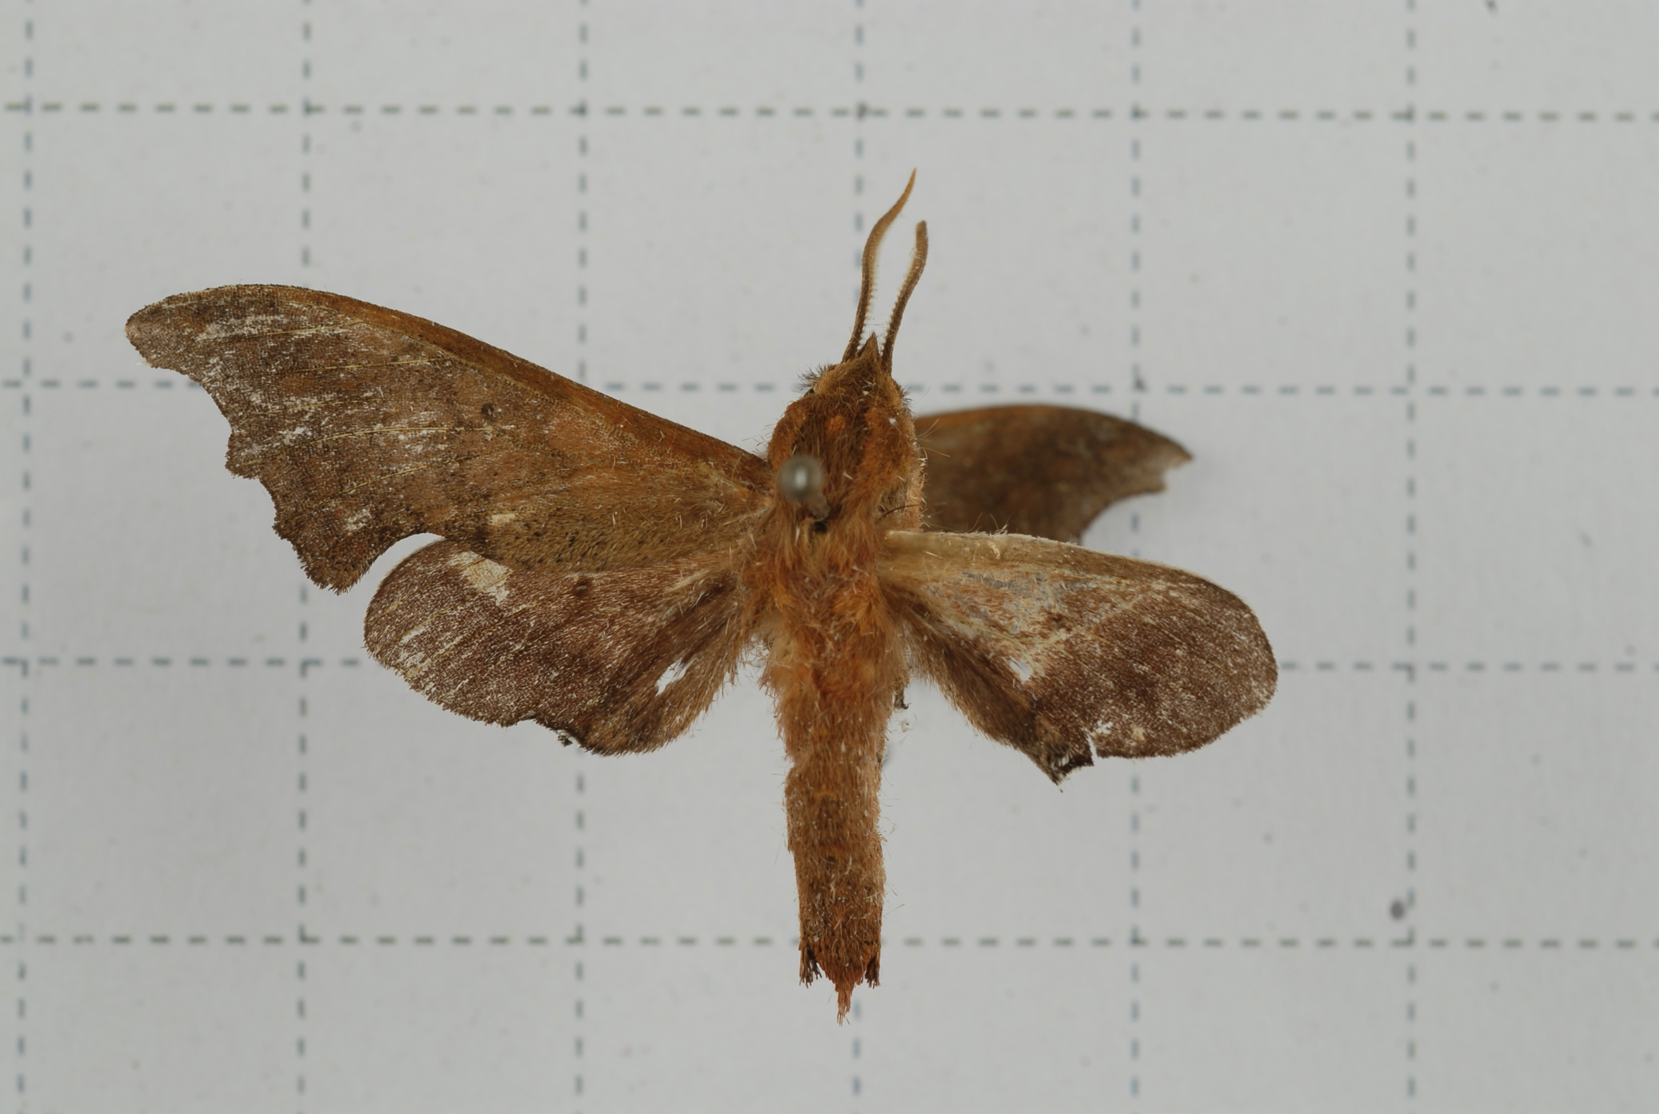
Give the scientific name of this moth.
Cypa enodis
